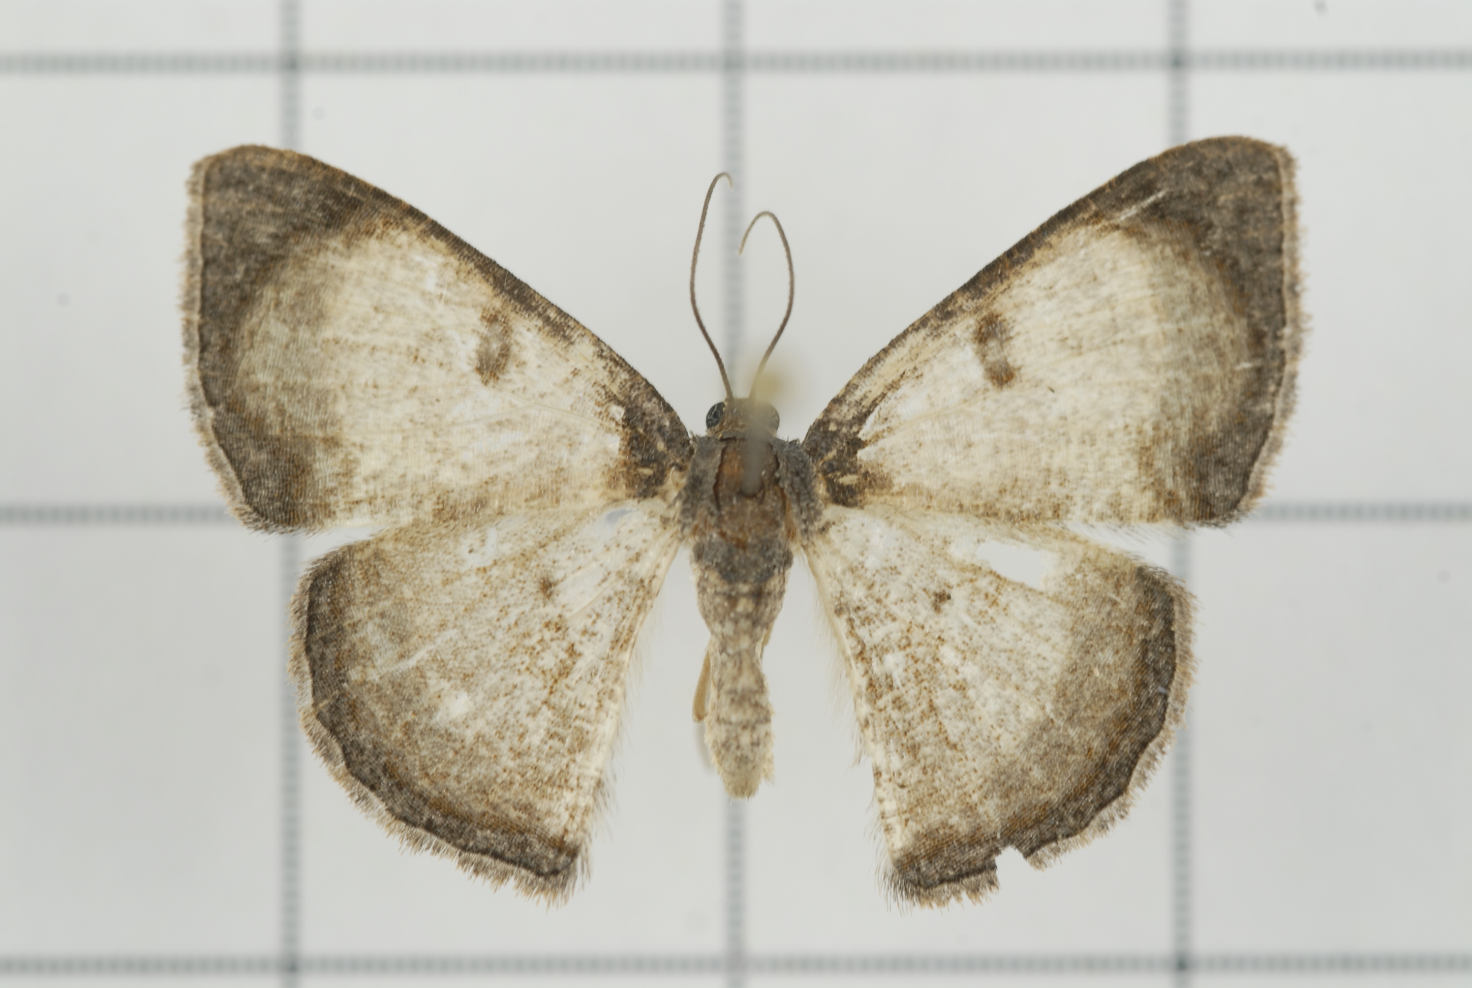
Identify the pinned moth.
Hydatocapnia gemina
